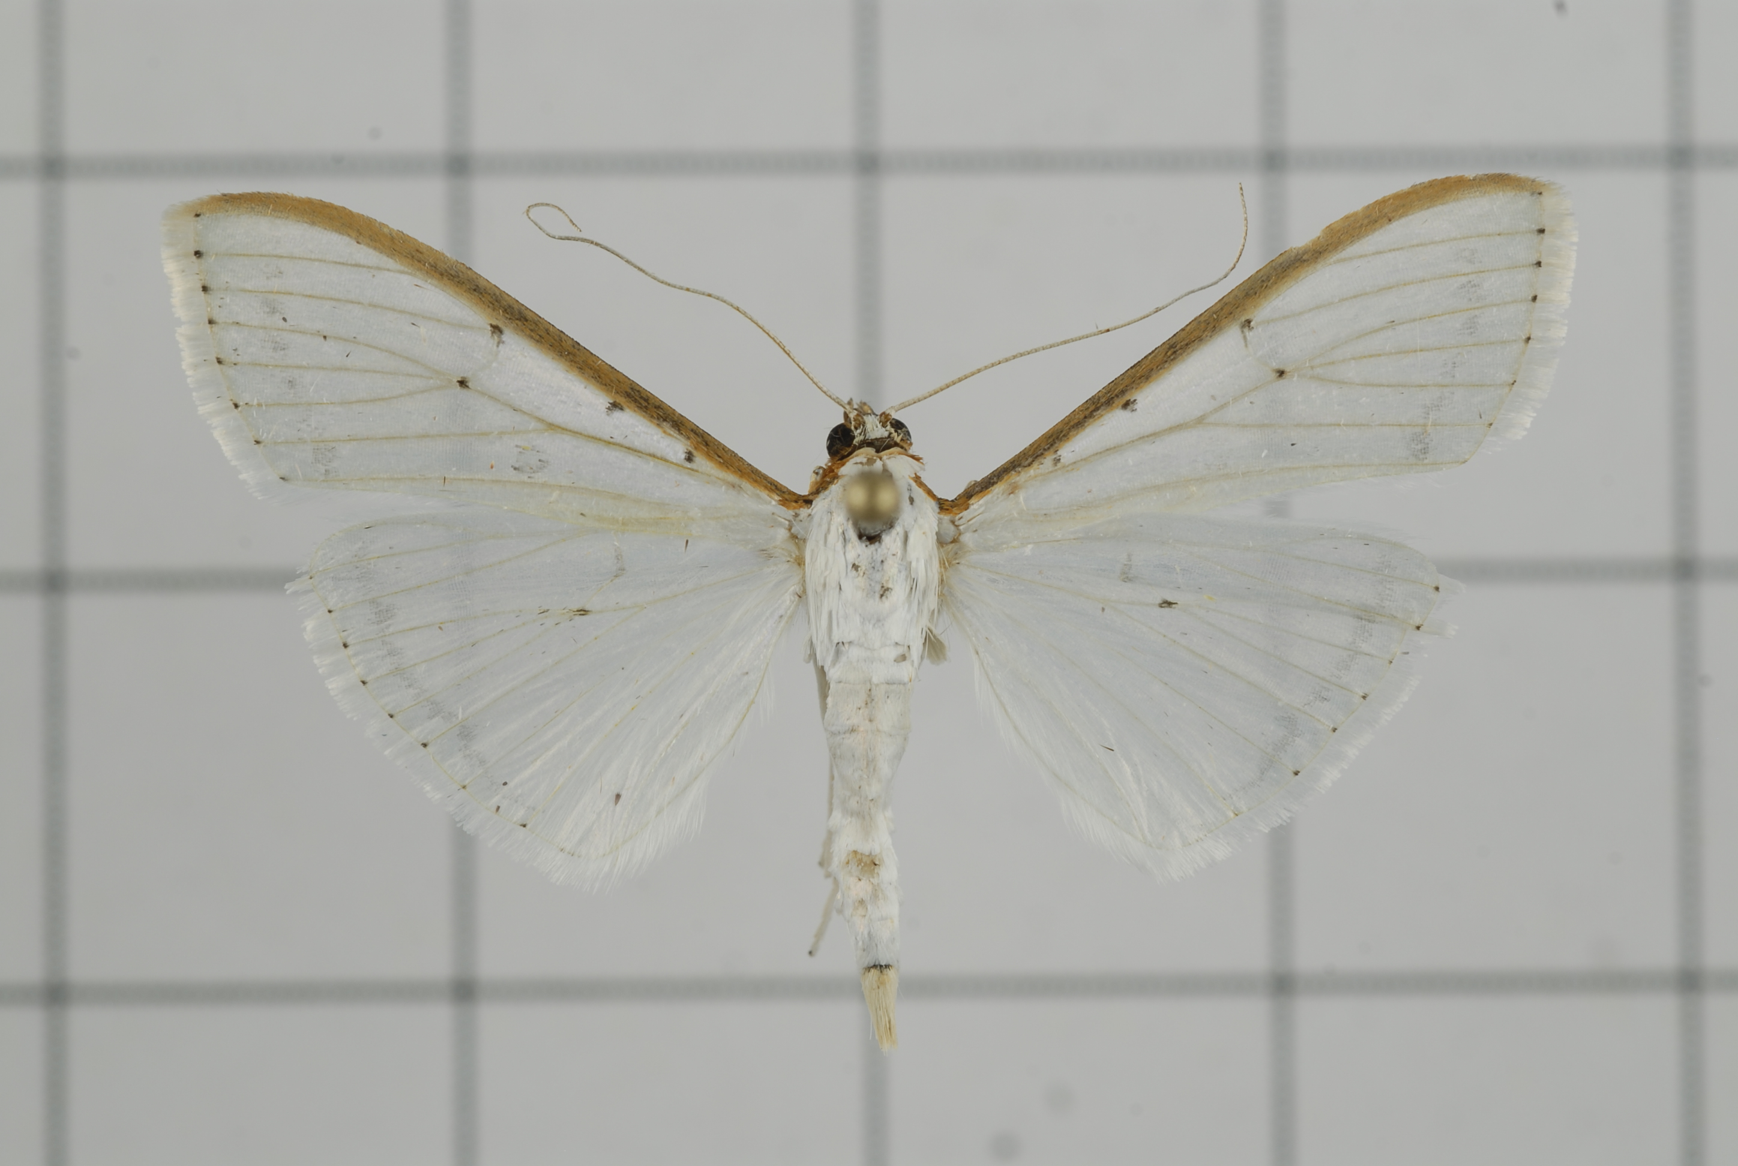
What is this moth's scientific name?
Palpita asiaticalis
